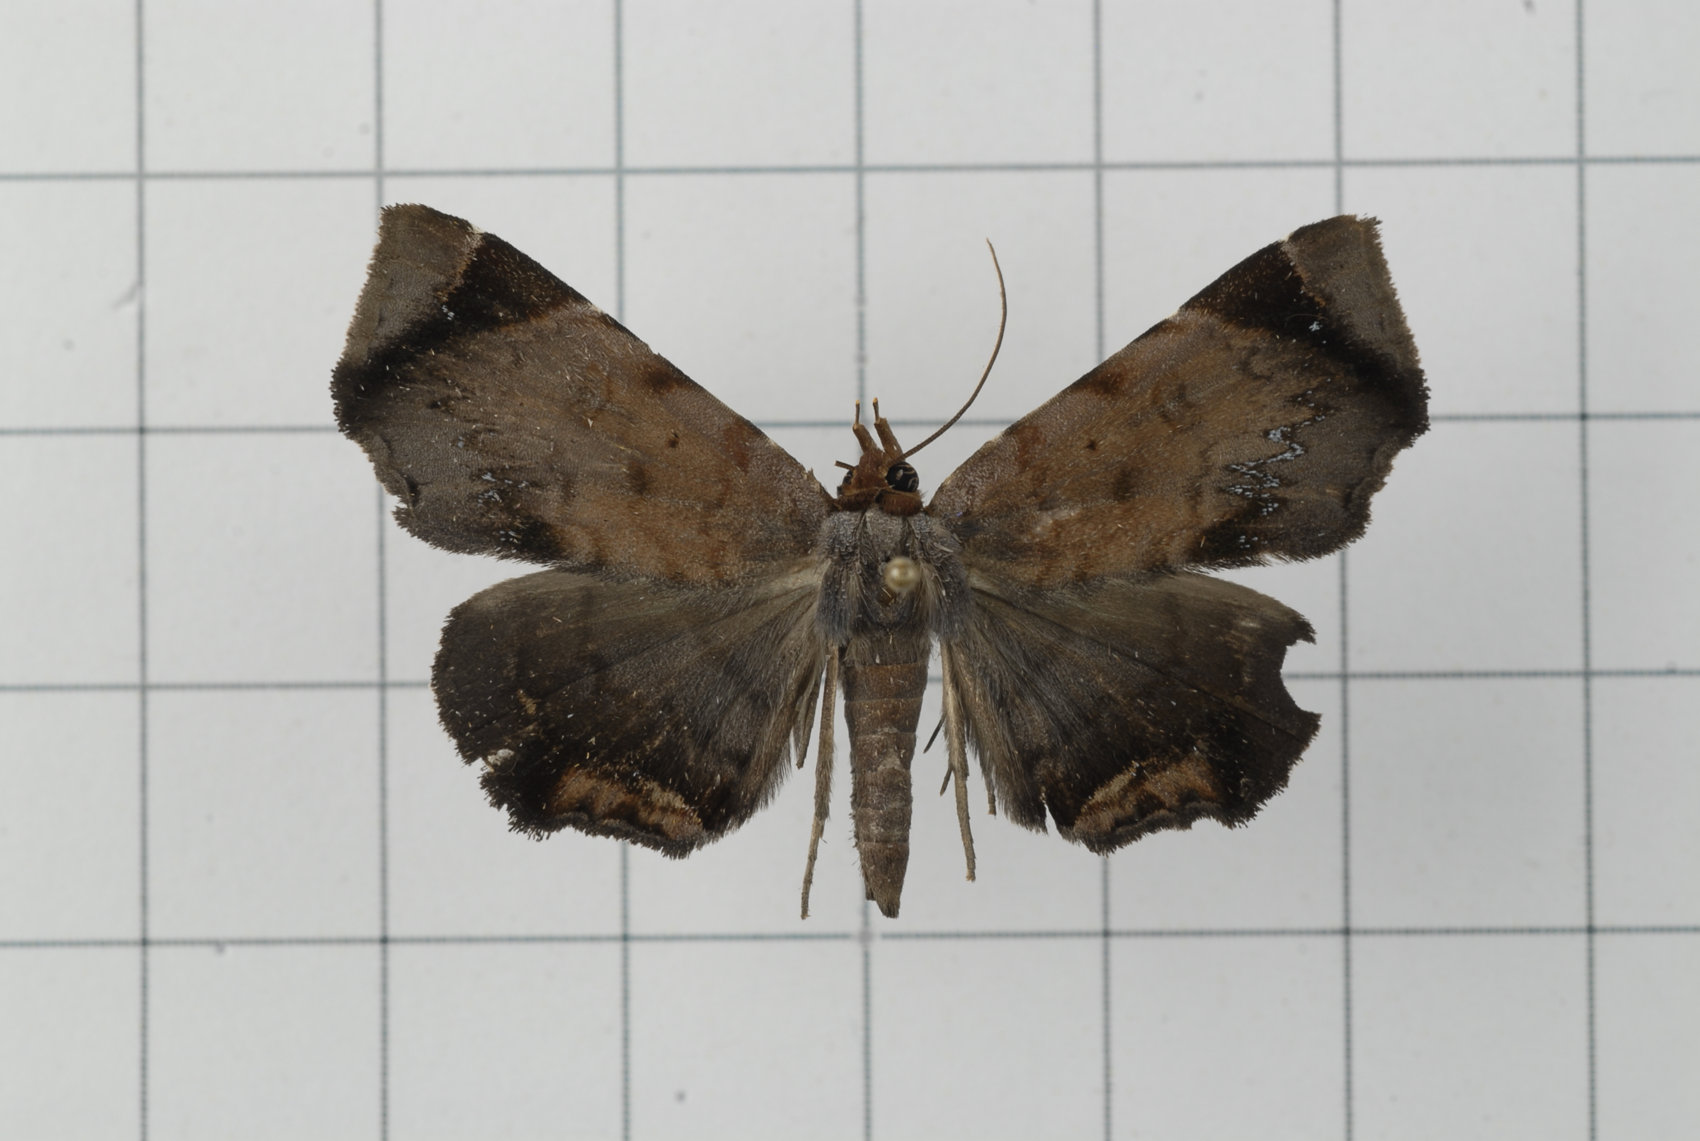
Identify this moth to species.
Mecodina albodentata
